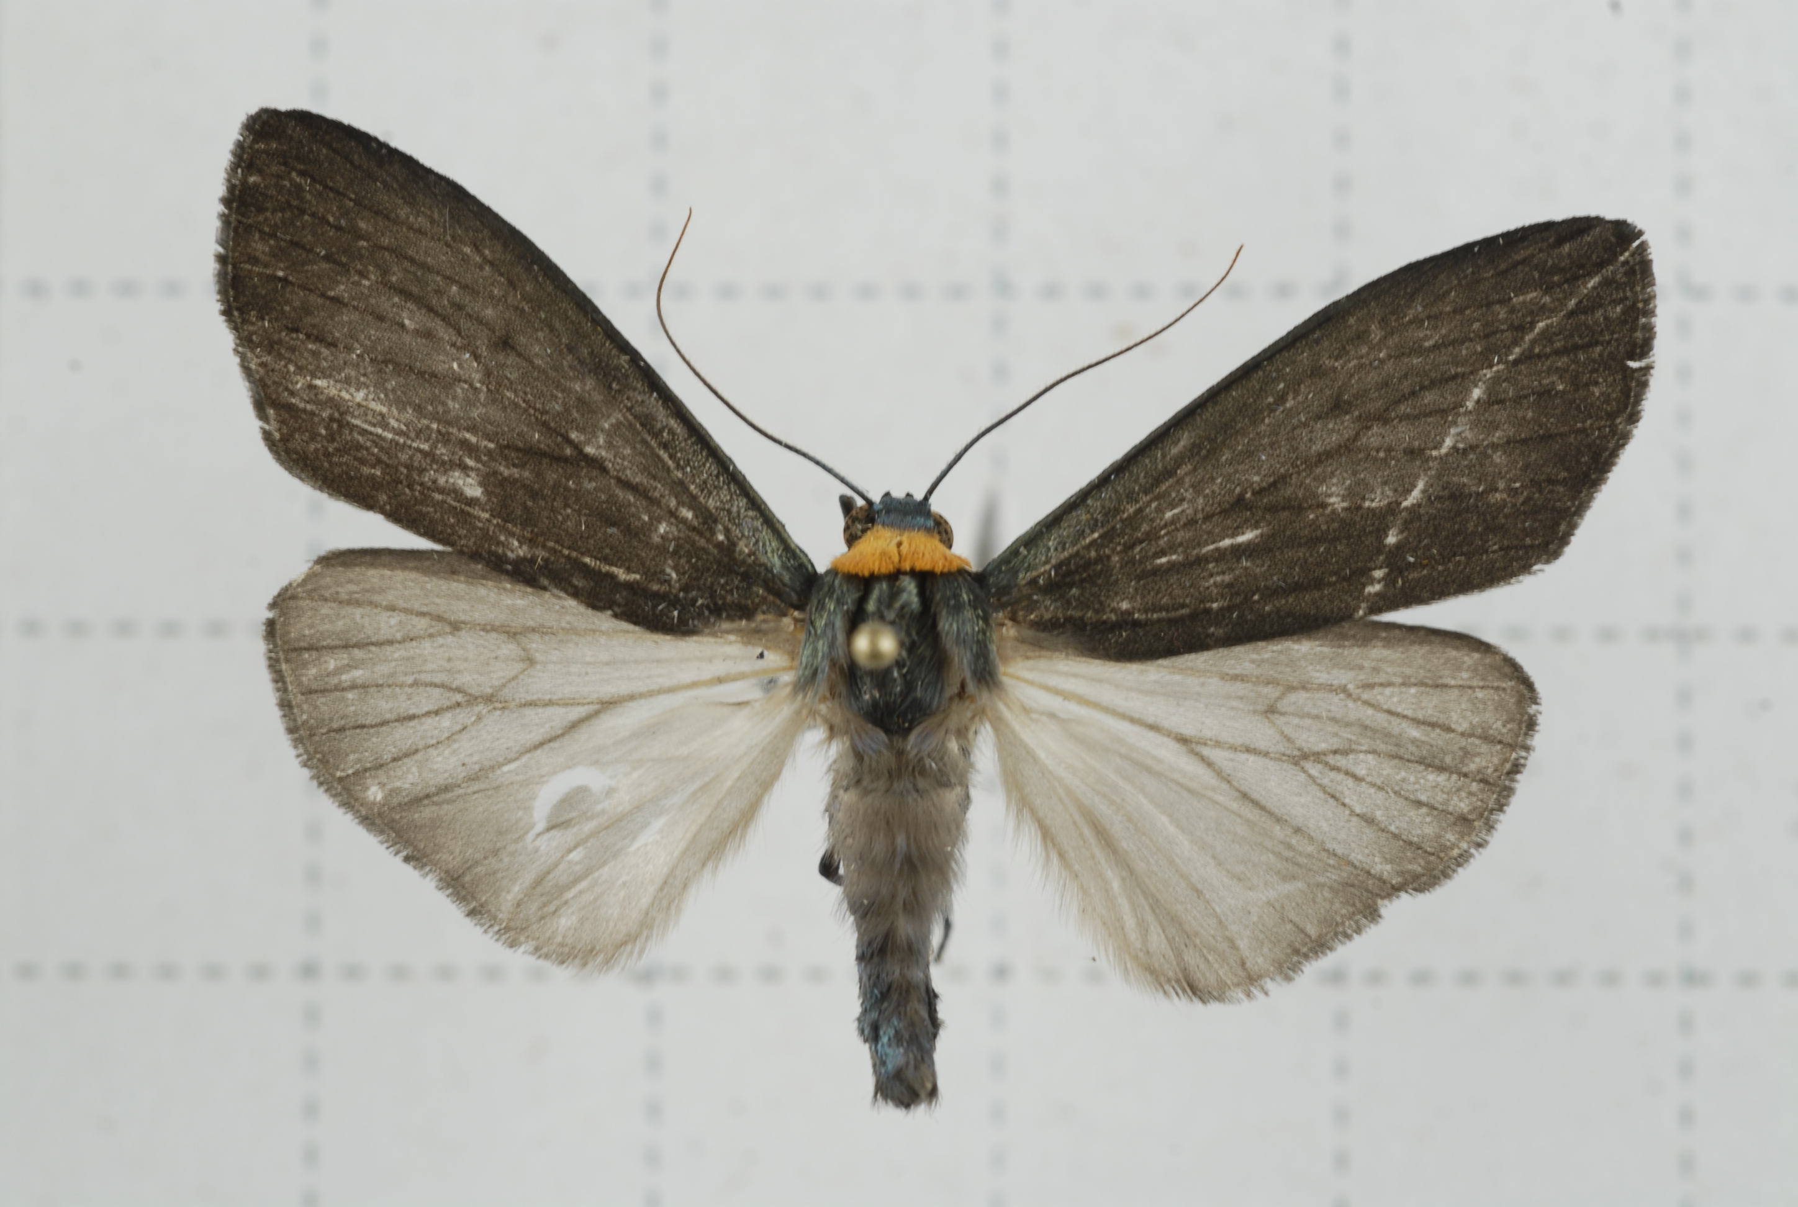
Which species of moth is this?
Paraona staudingeri formosana
